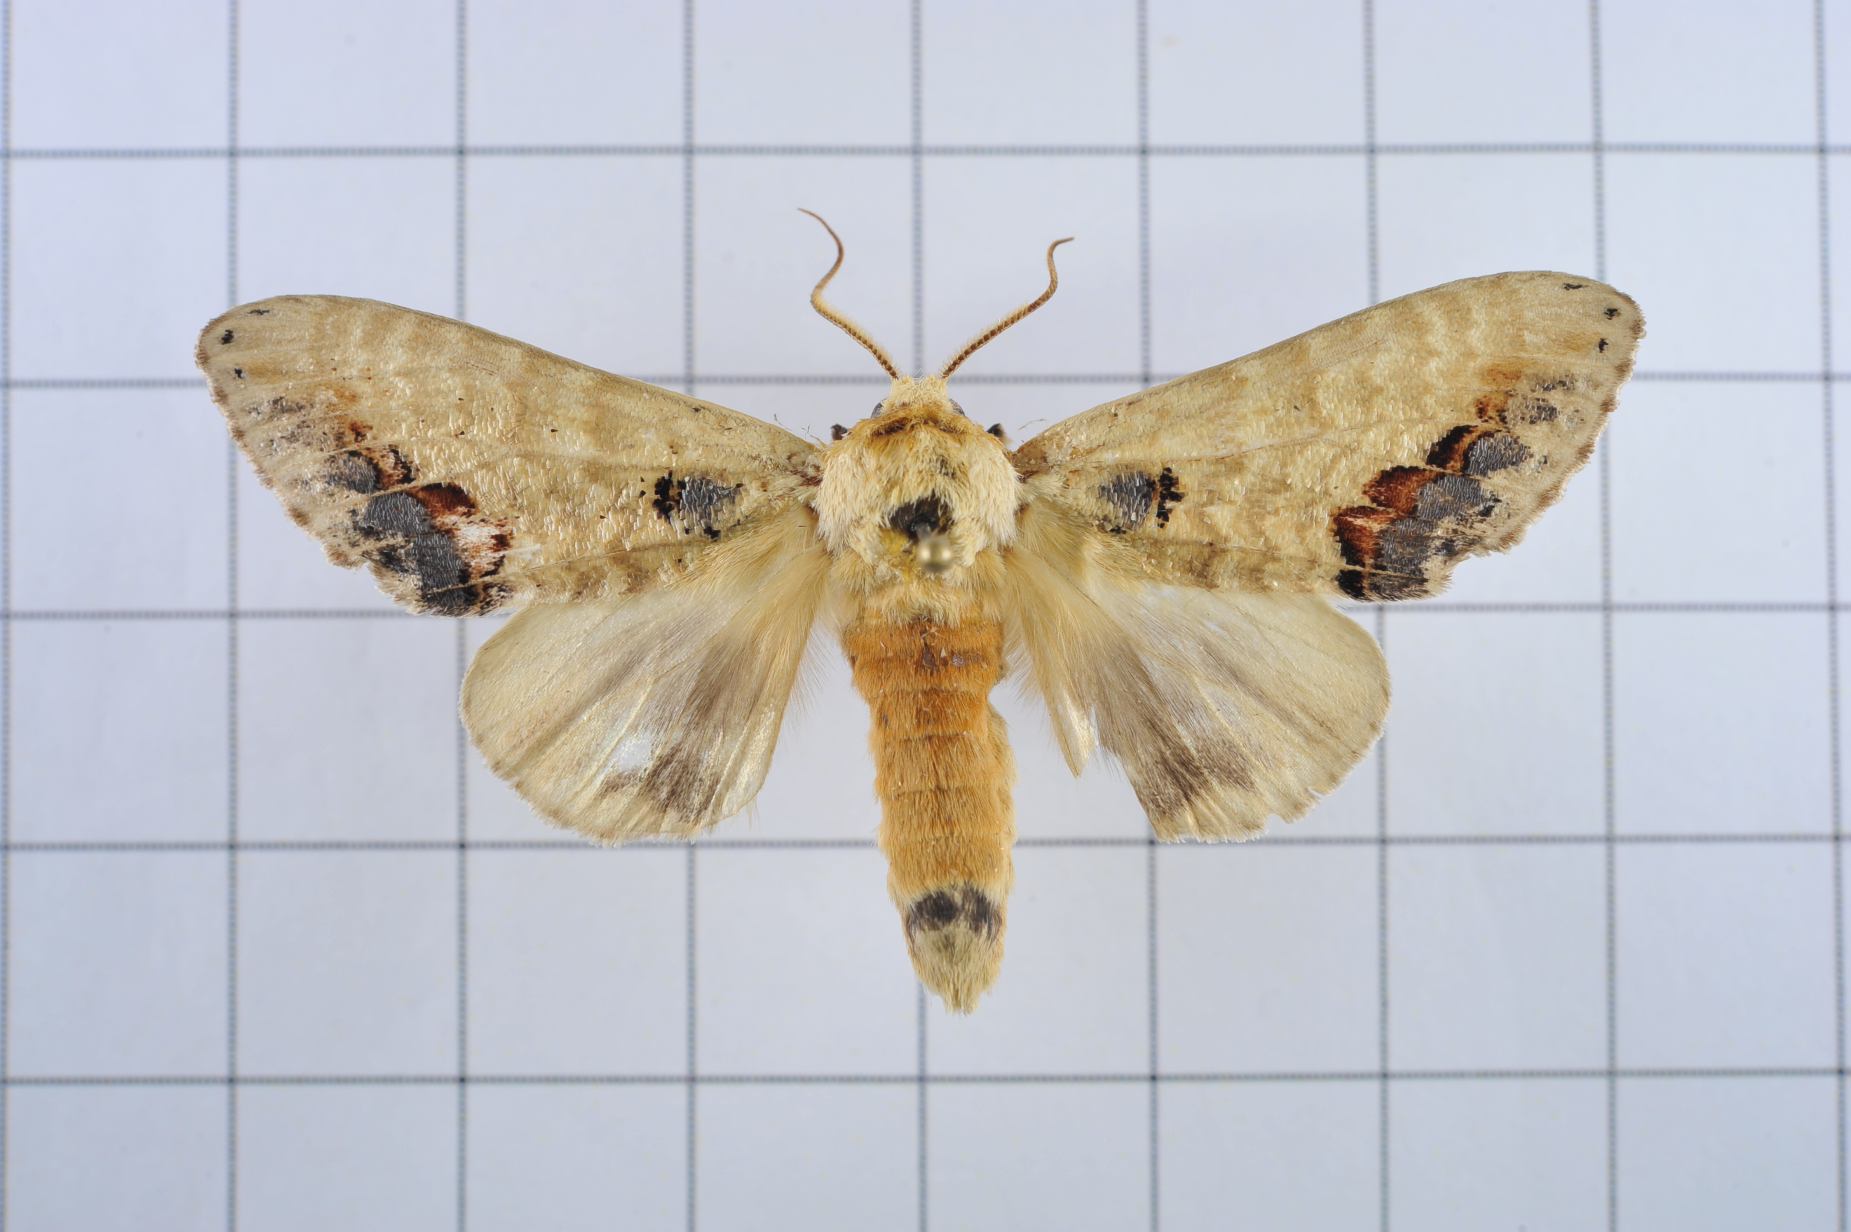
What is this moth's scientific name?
Phalera flavescens flavescens
